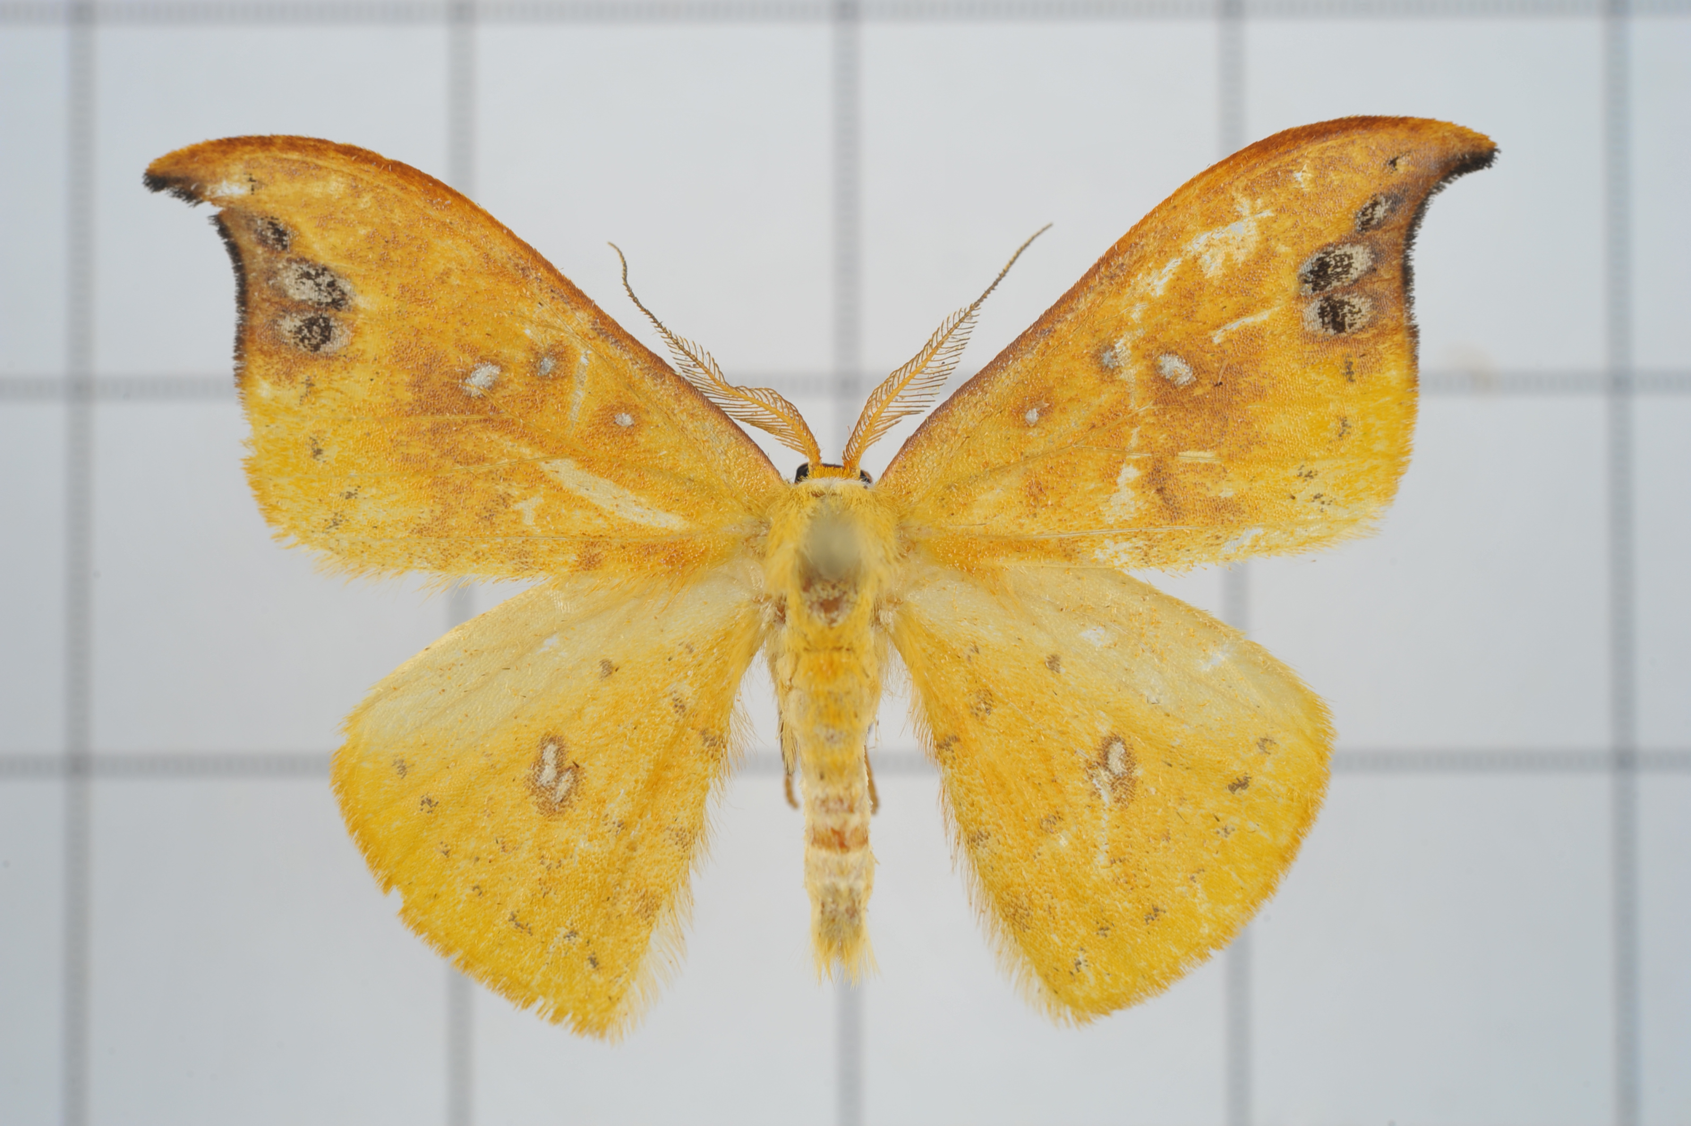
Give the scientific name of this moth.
Tridrepana unispina
